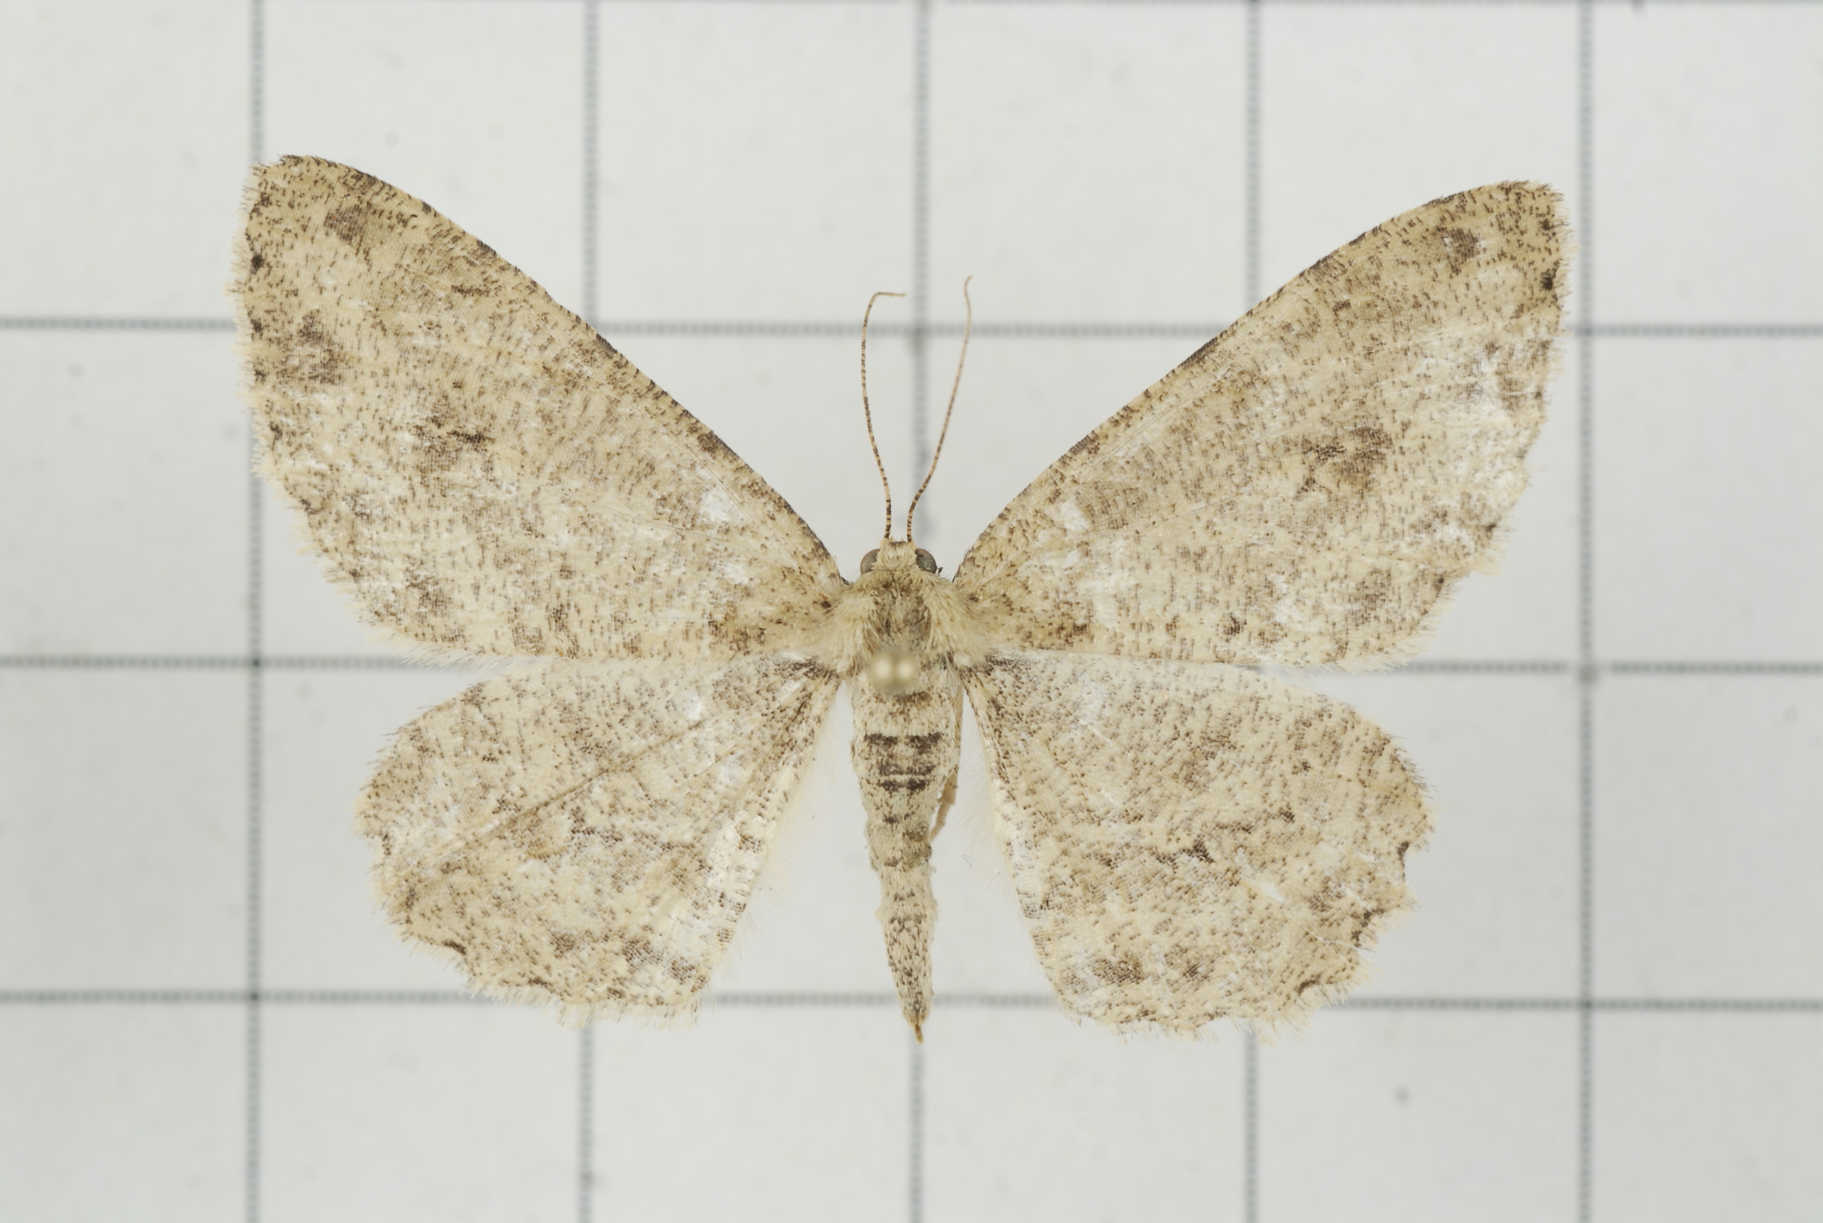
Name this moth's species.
Ectropis bhurmitra
